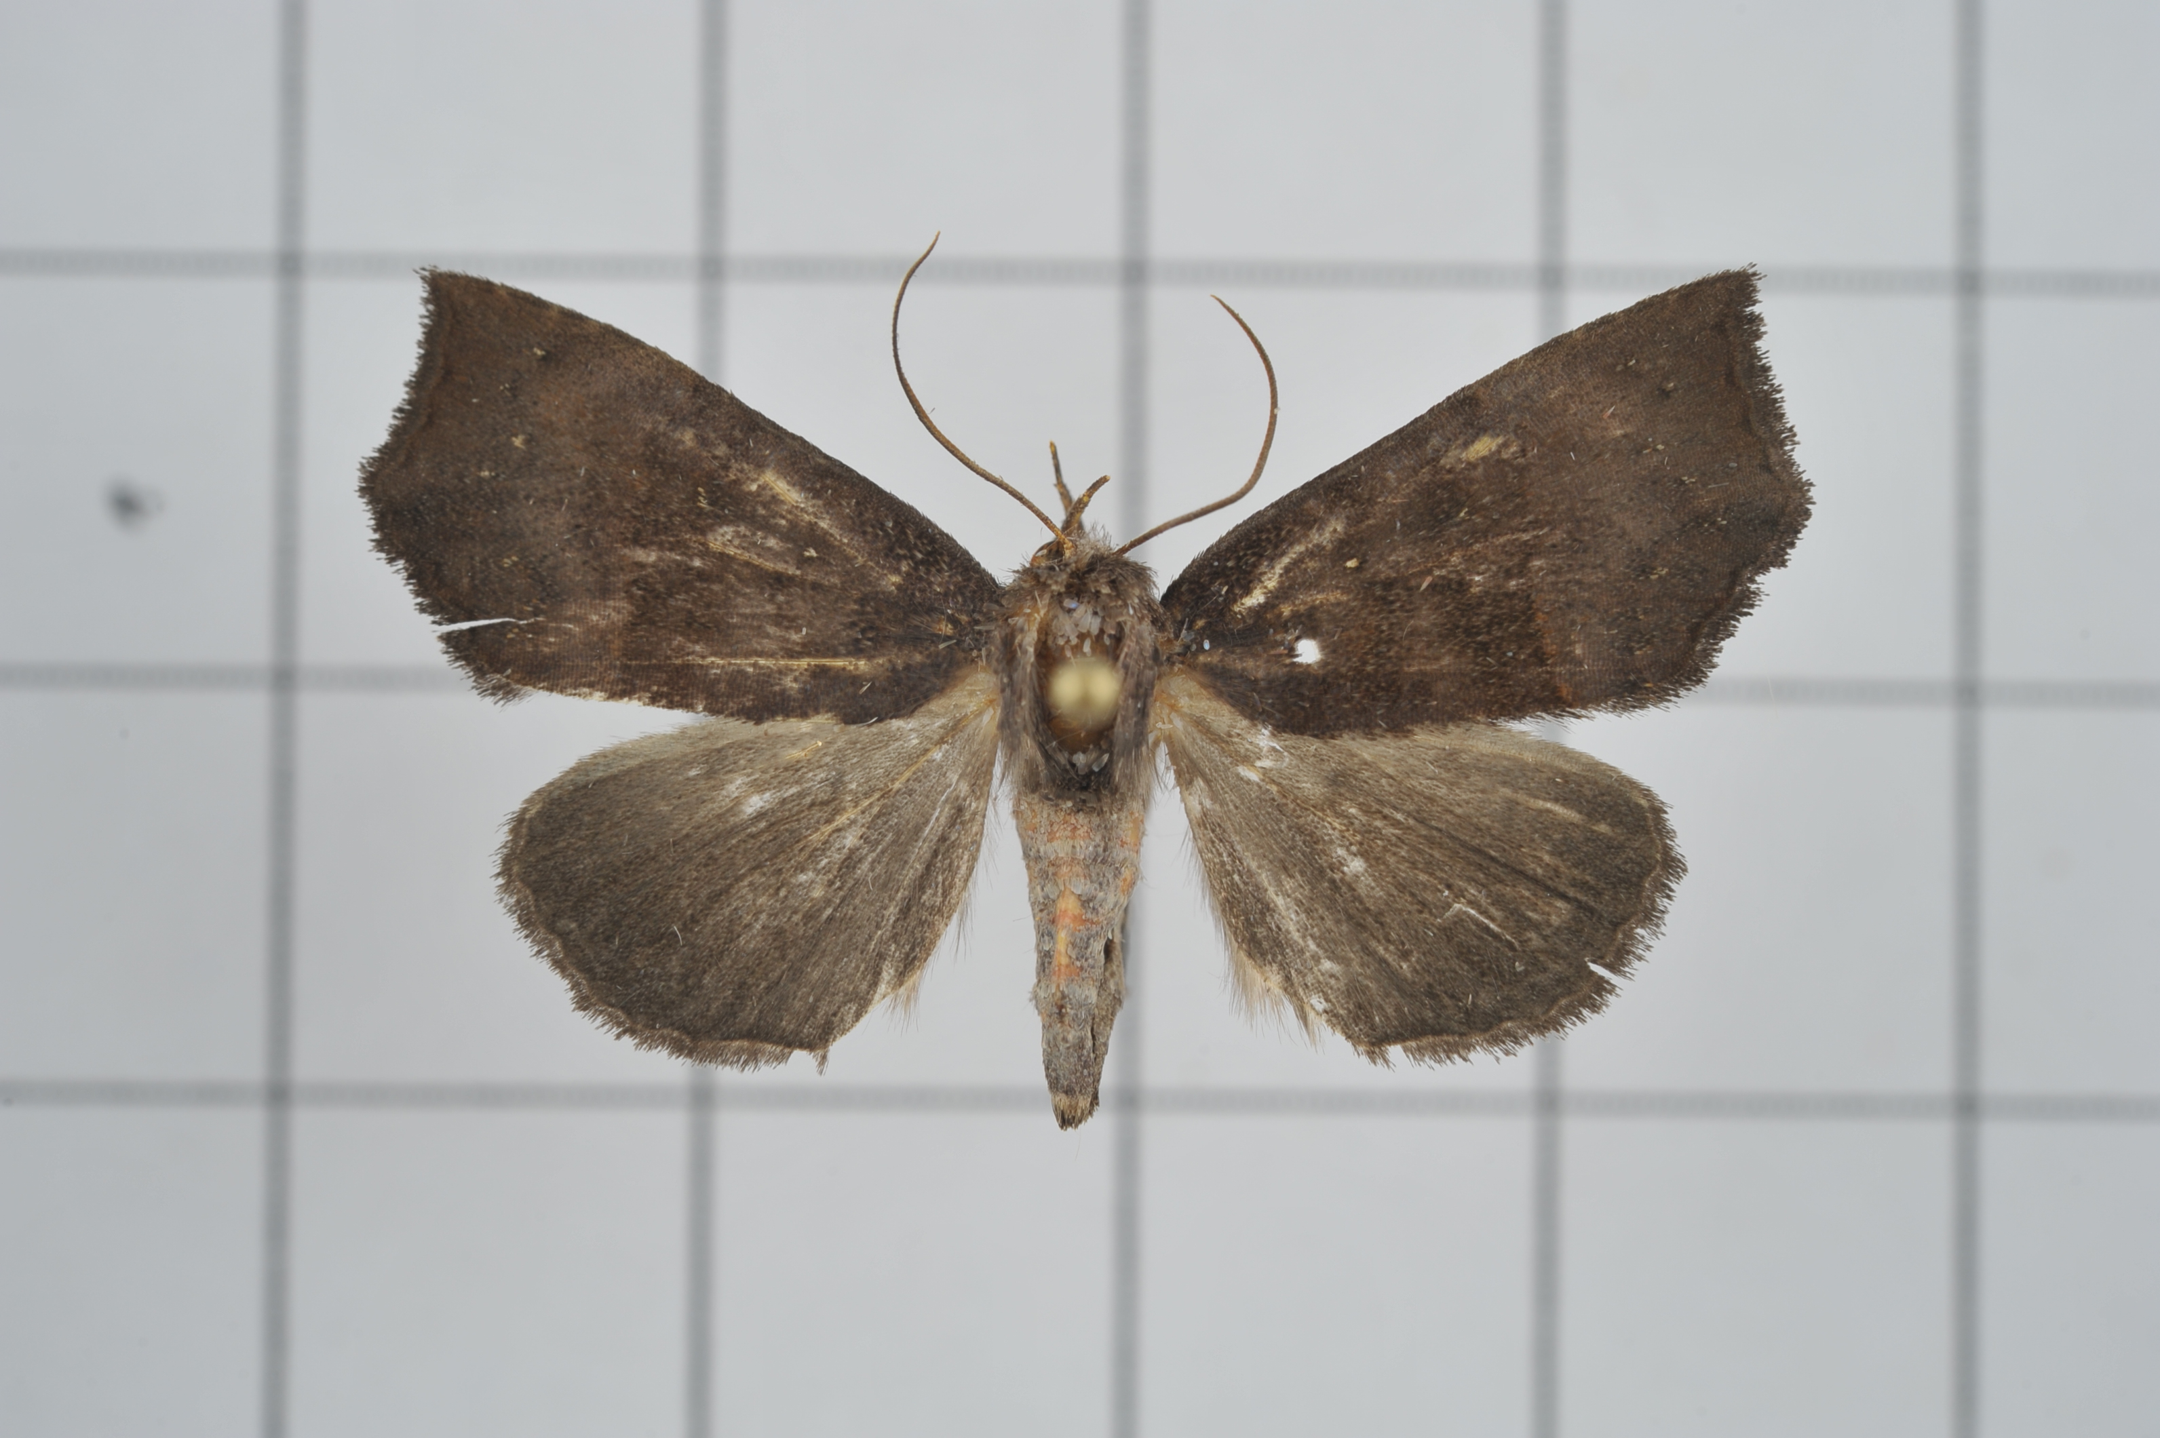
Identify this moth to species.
Thalatta fasciosa
